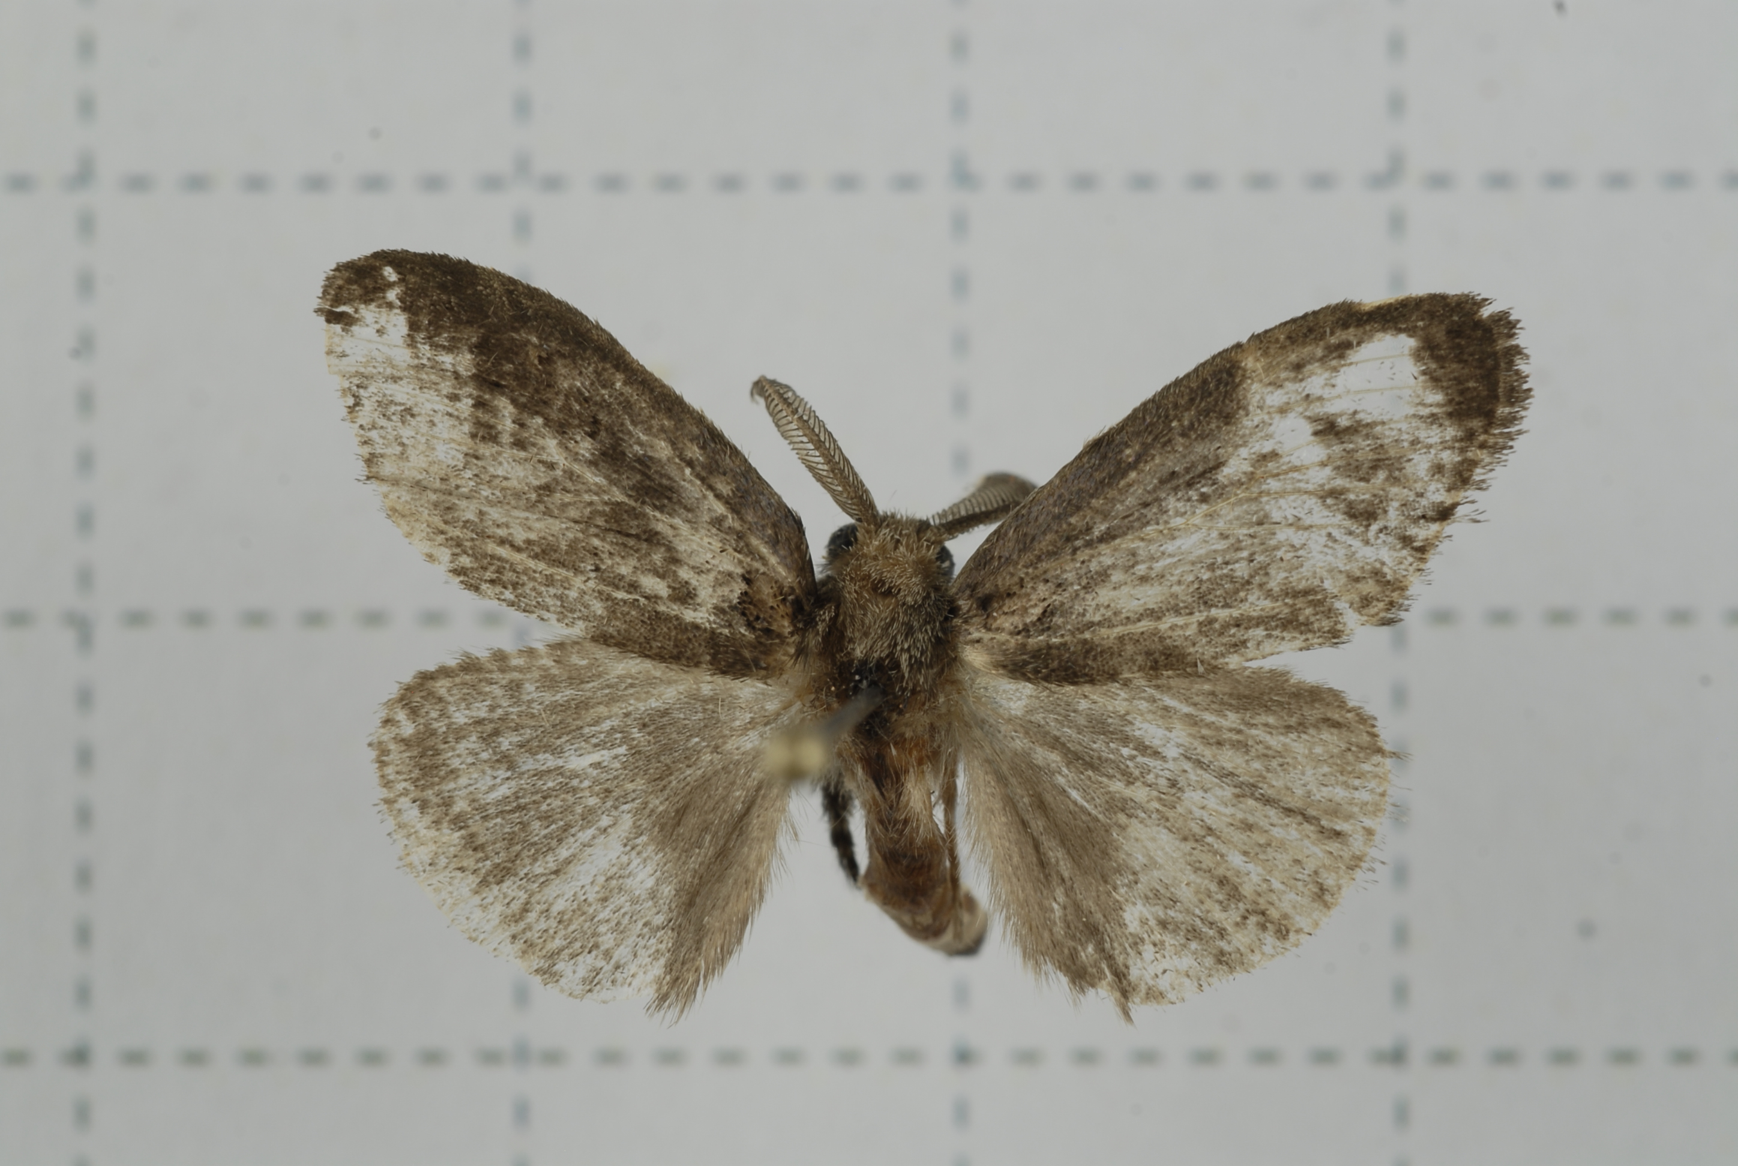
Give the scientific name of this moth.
Olene dudgeoni
